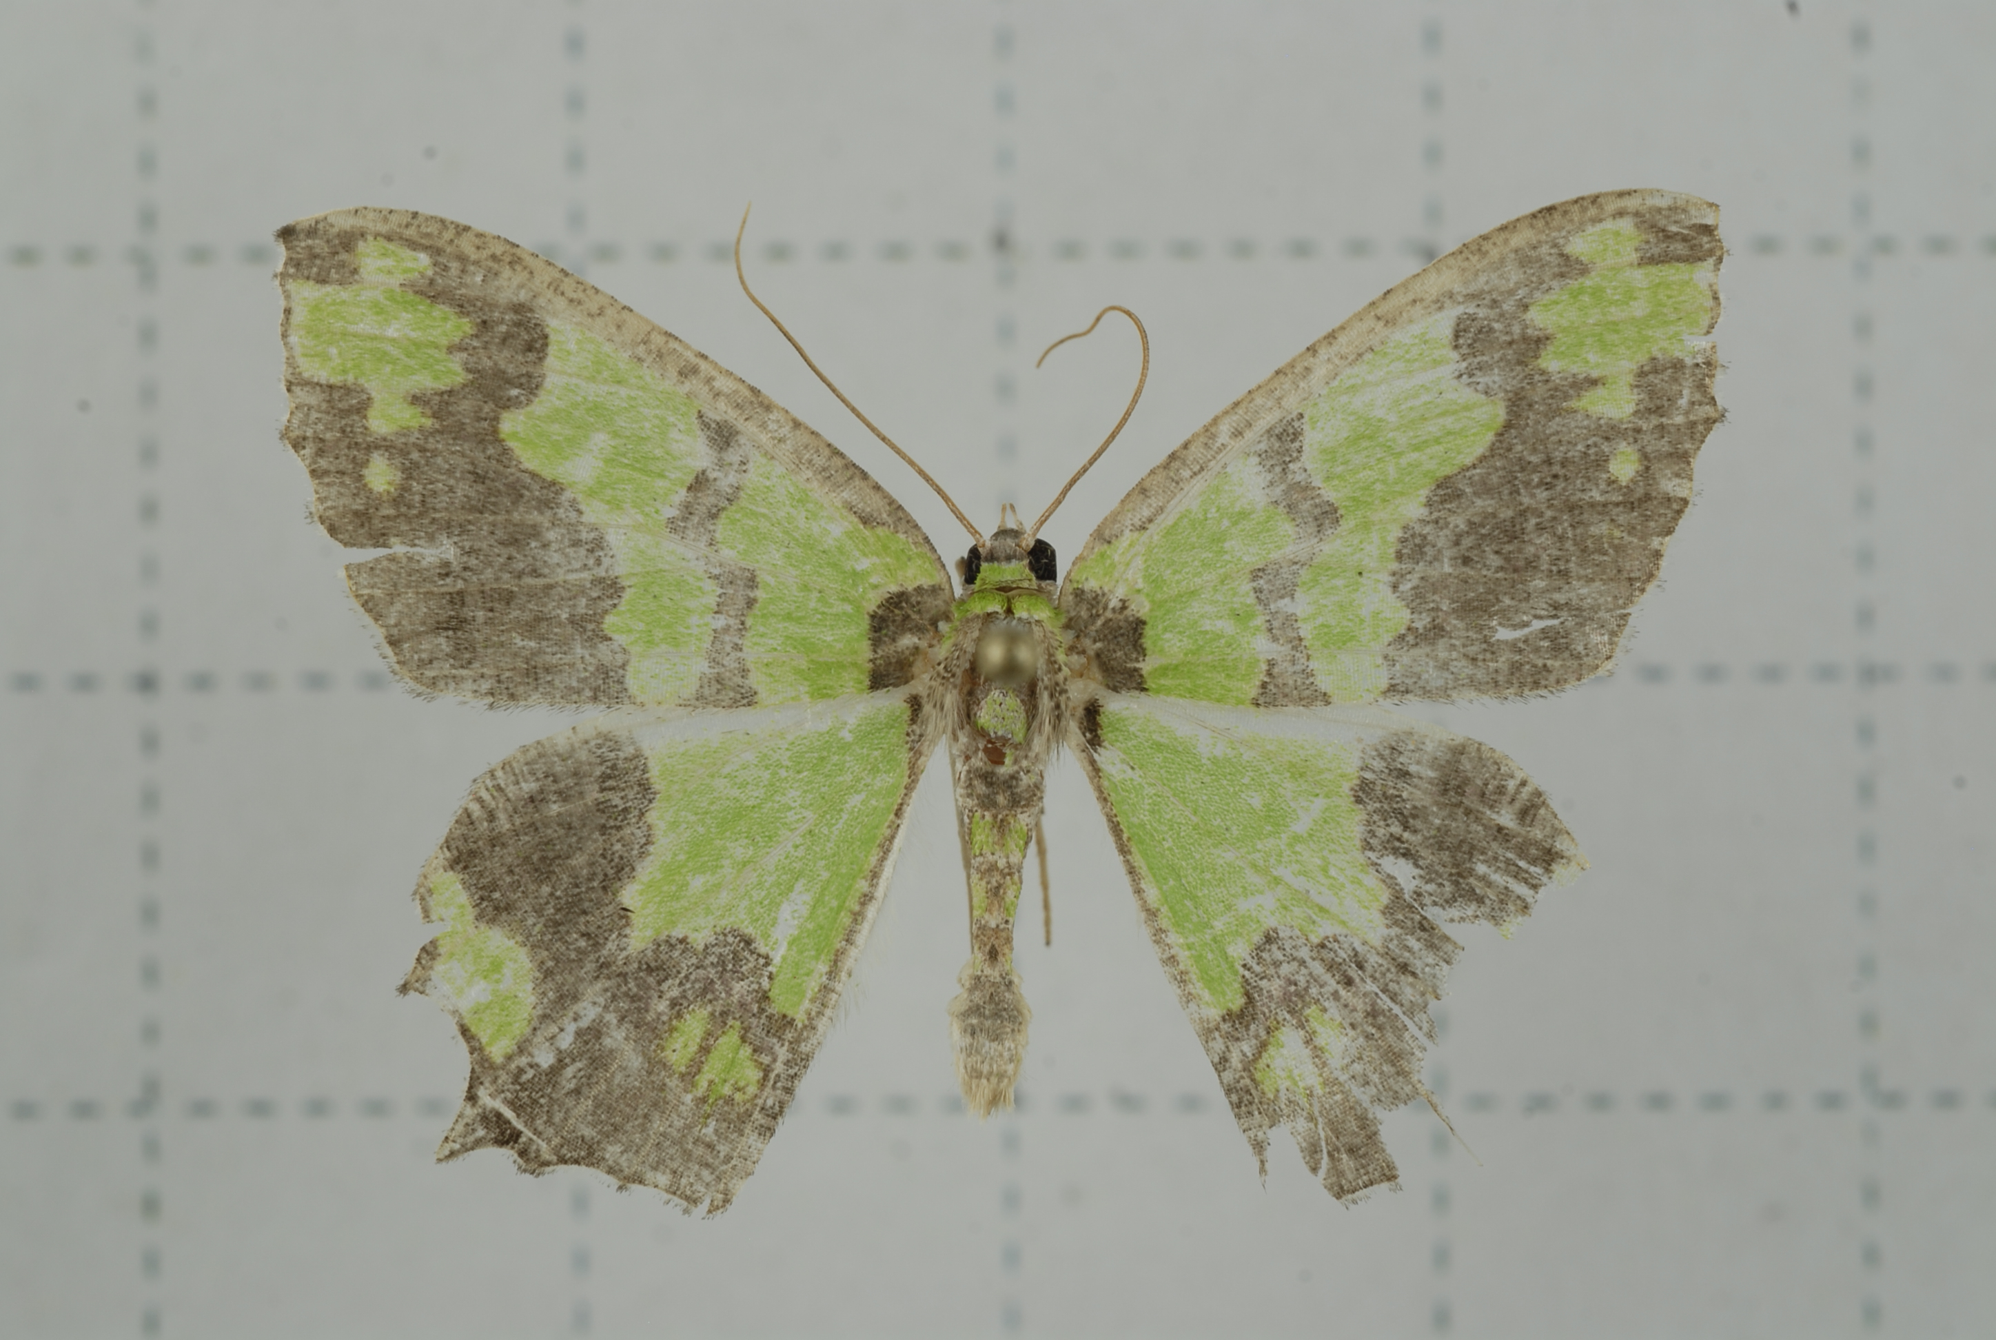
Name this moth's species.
Agathia hemithearia
